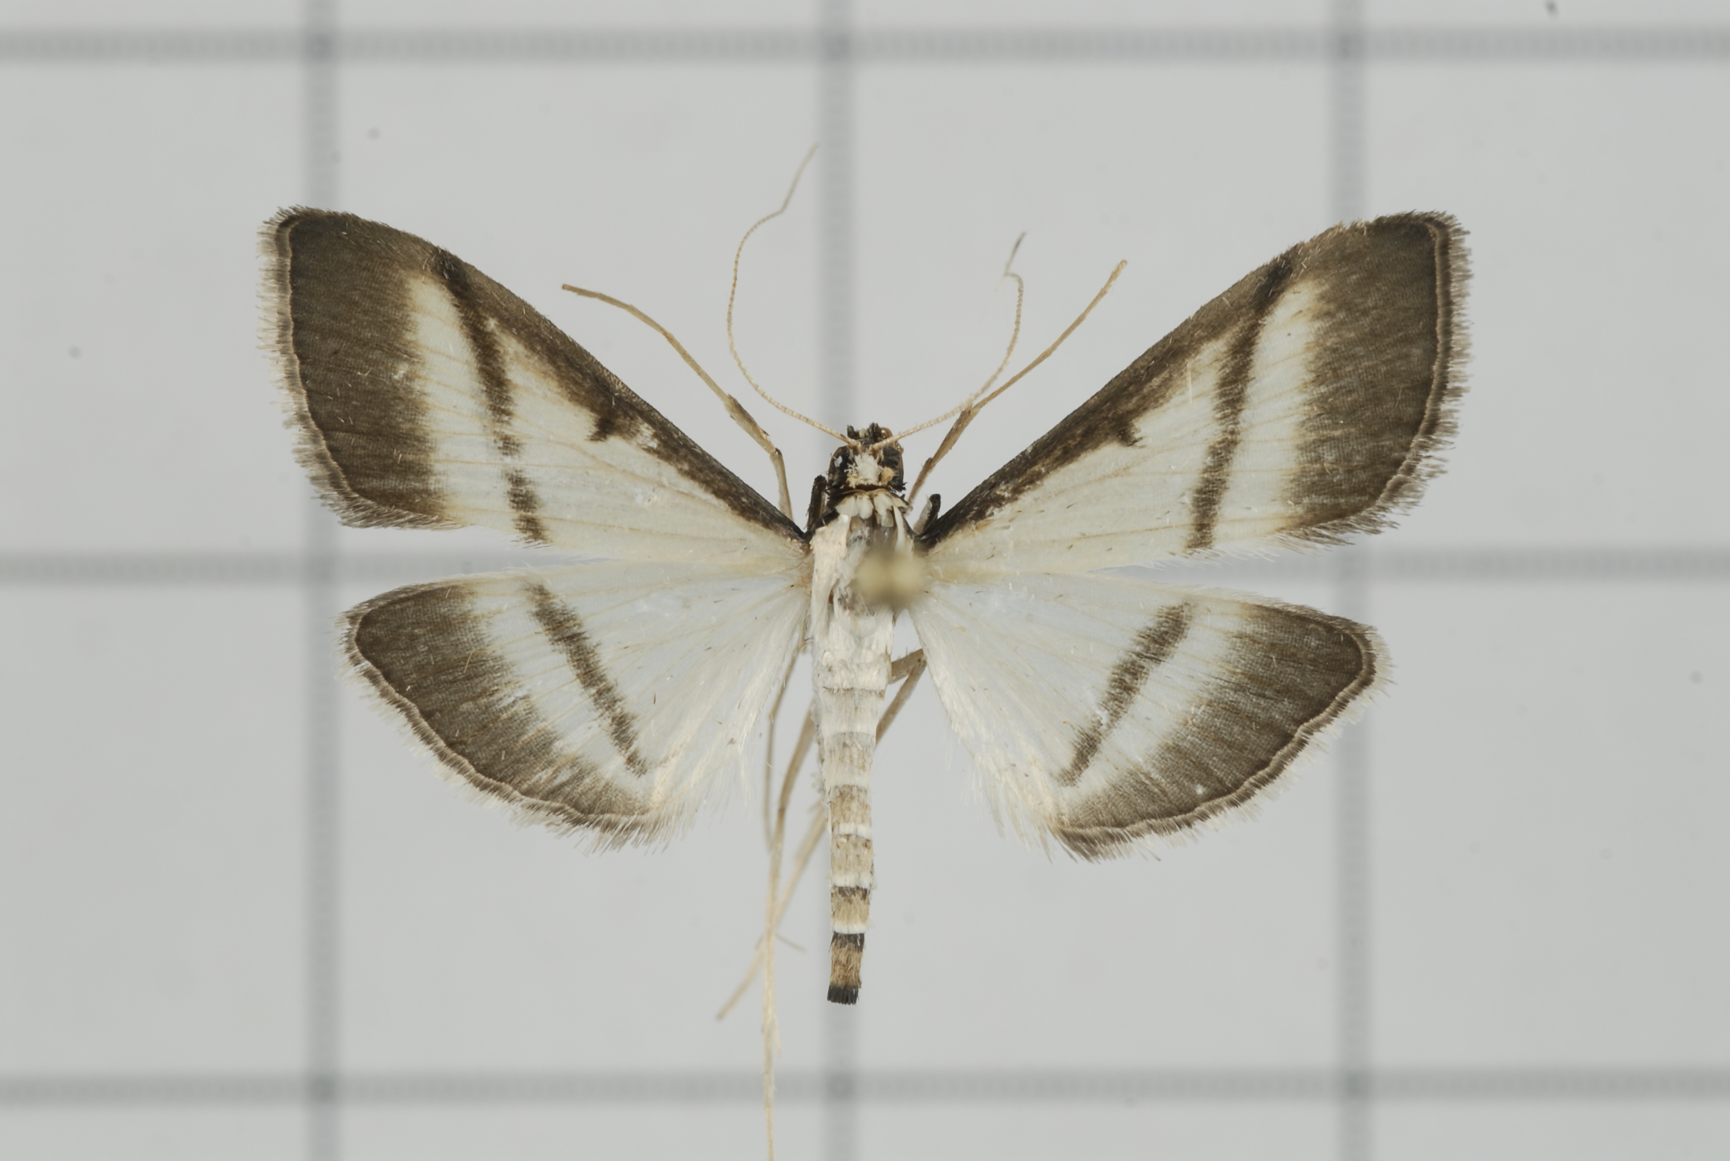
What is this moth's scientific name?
Bradina diagonalis
